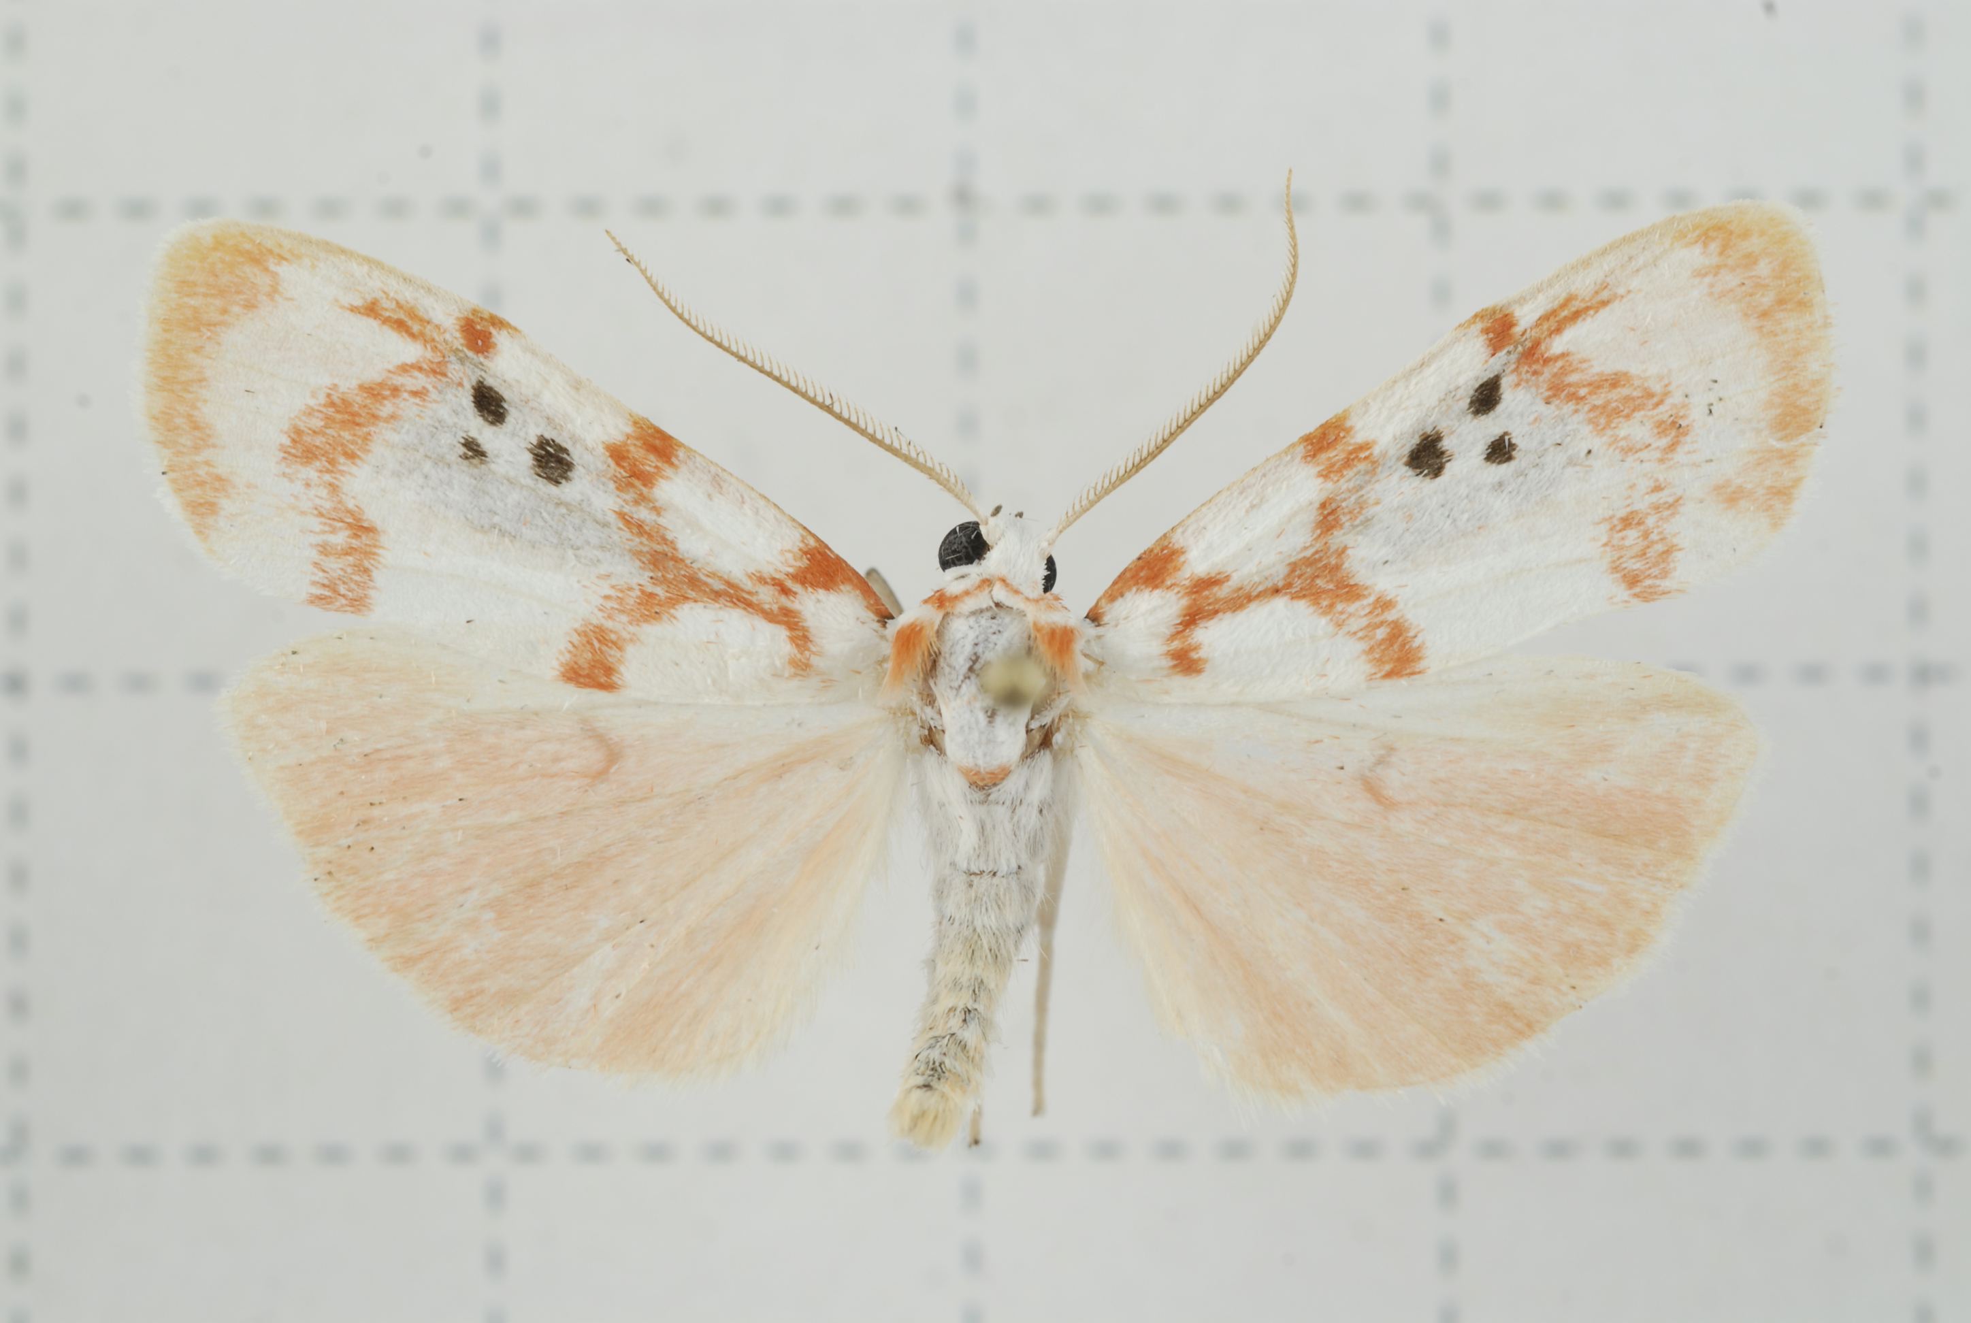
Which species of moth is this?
Cyana formosana
